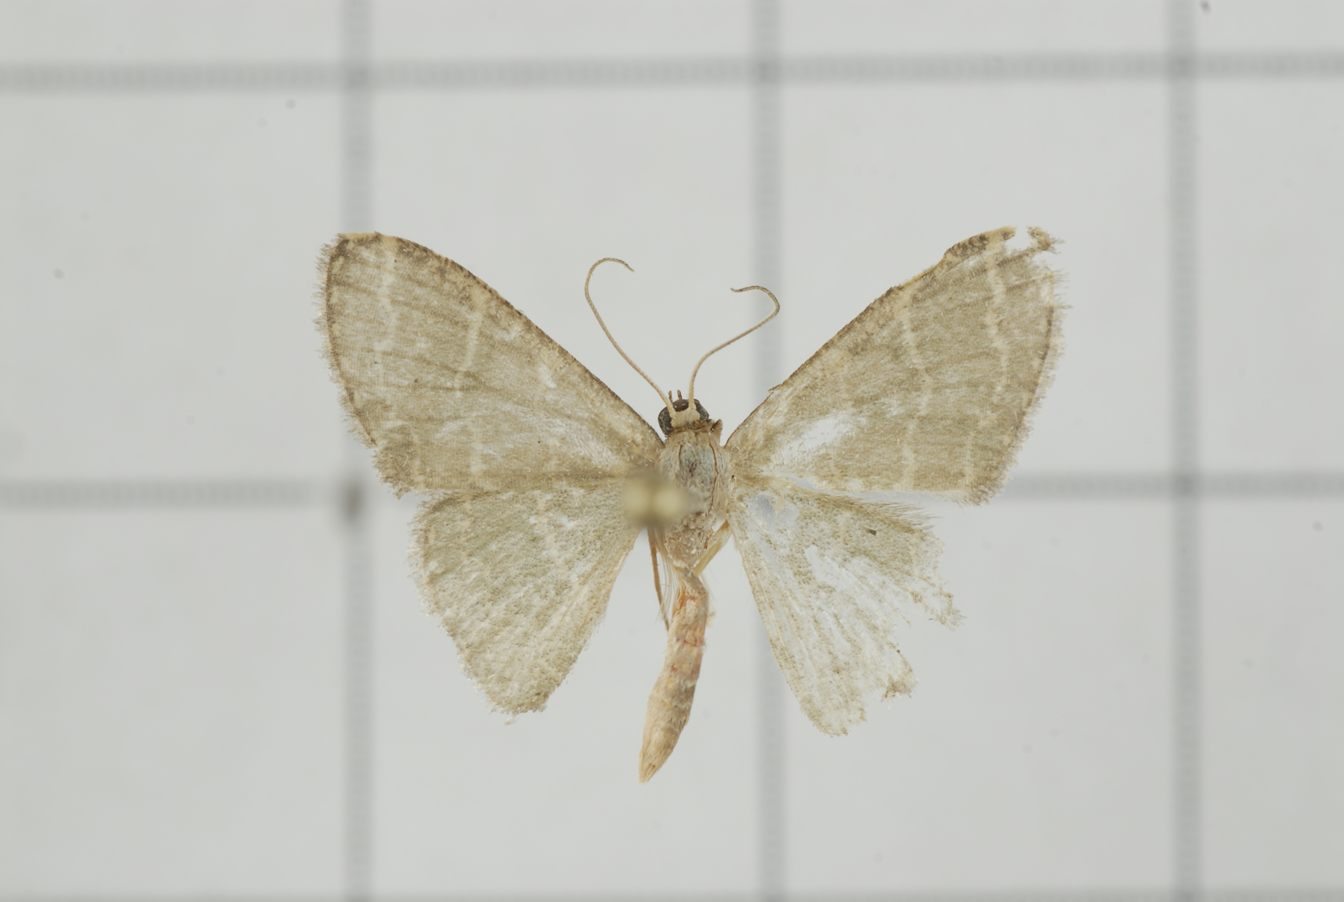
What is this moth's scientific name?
Lophophleps purpurea
